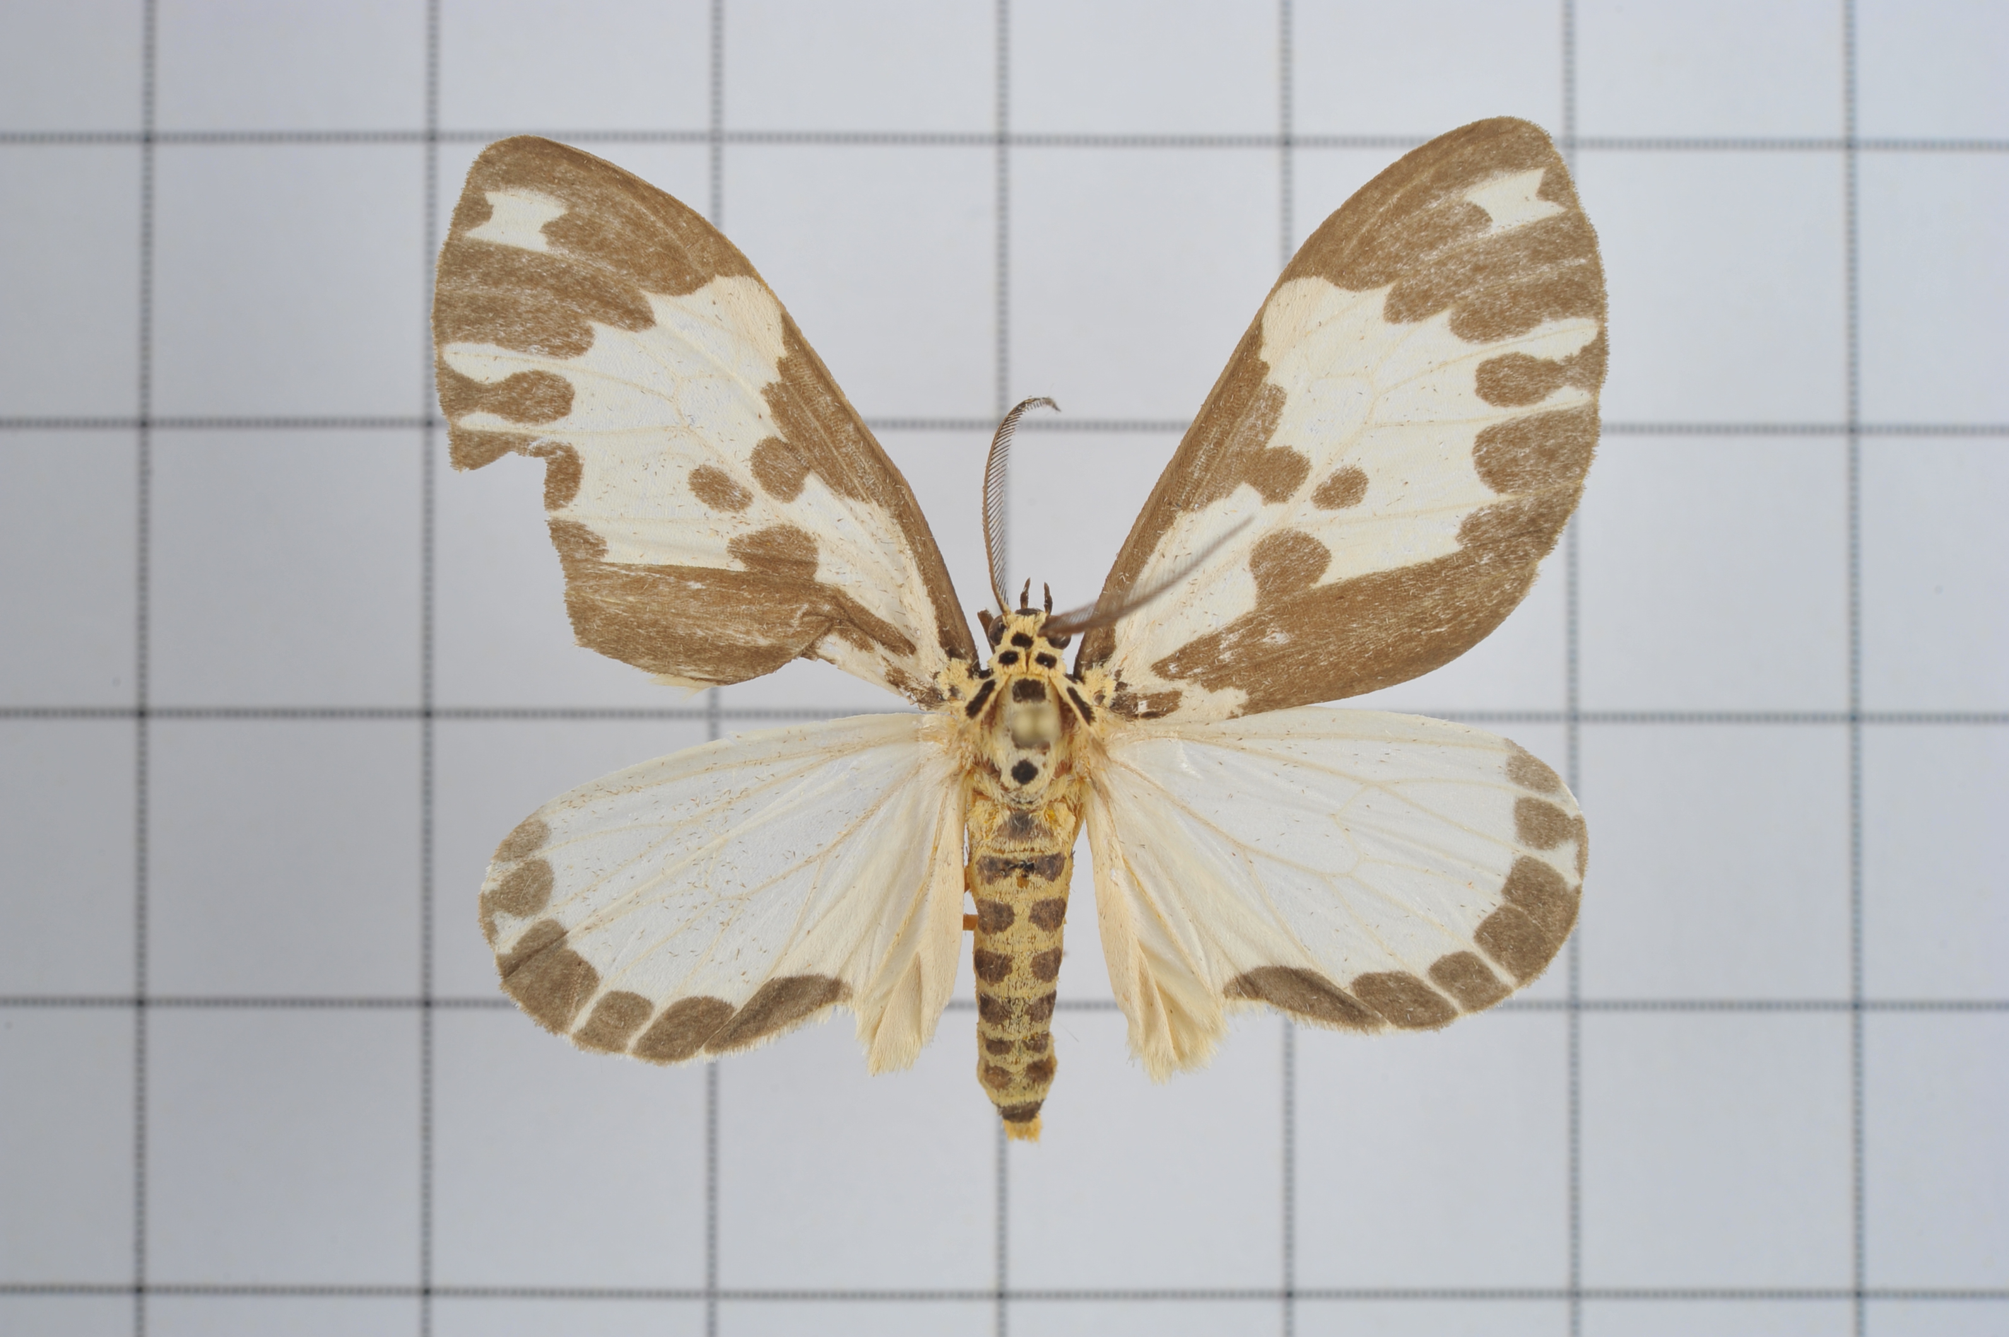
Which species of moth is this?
Nyctemera carissima formosana
